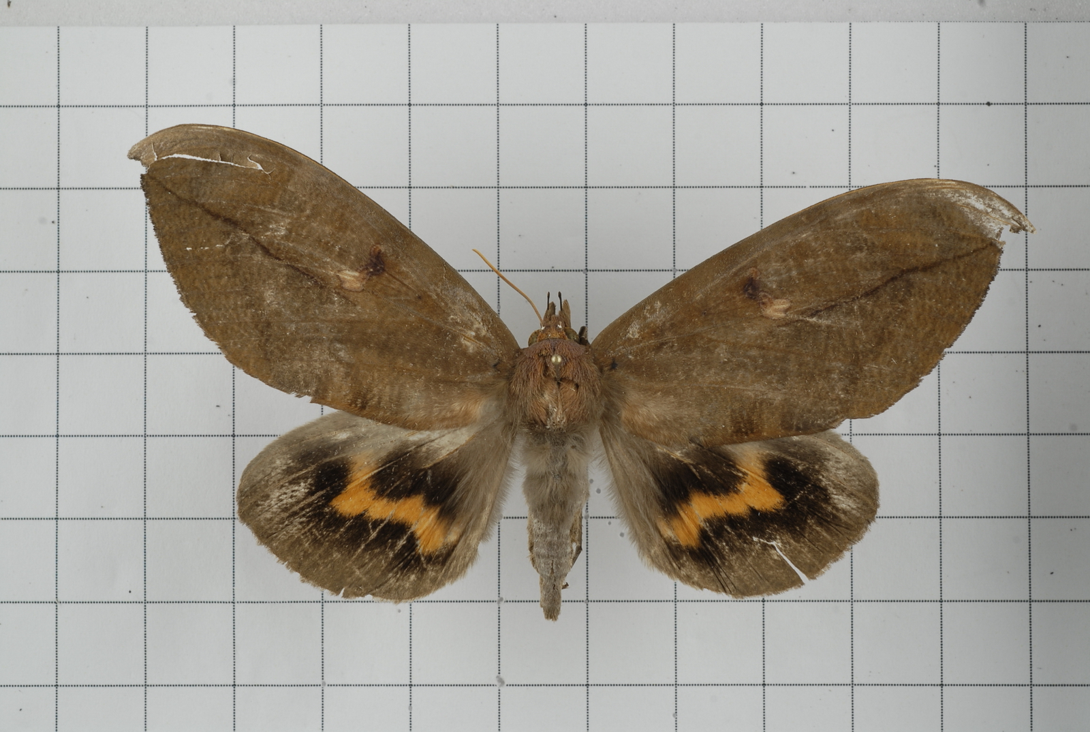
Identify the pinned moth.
Phyllodes eyndhovii
